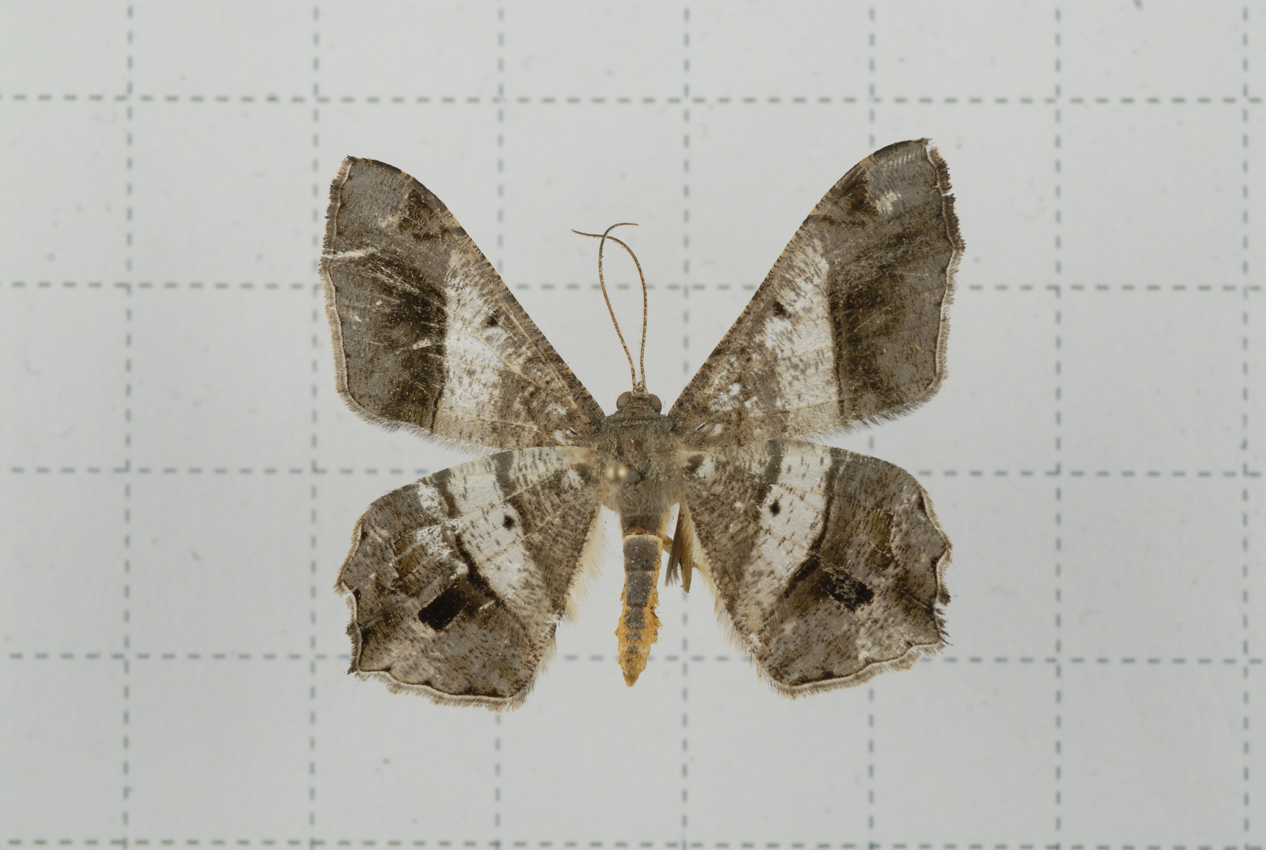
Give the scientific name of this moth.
Chiasmia inchoata
